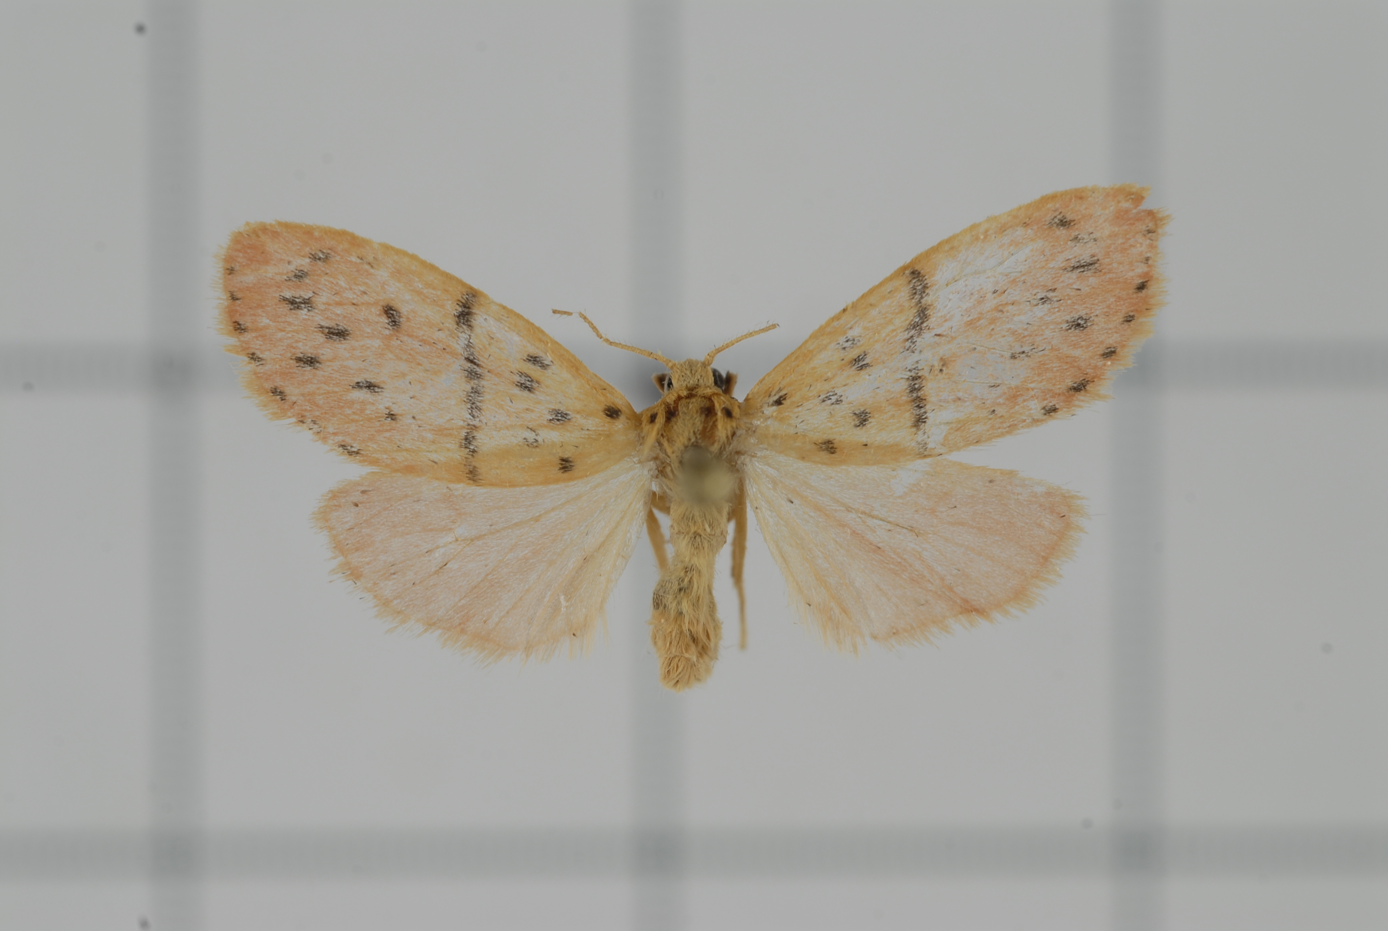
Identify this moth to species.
Miltochrista arcuata
